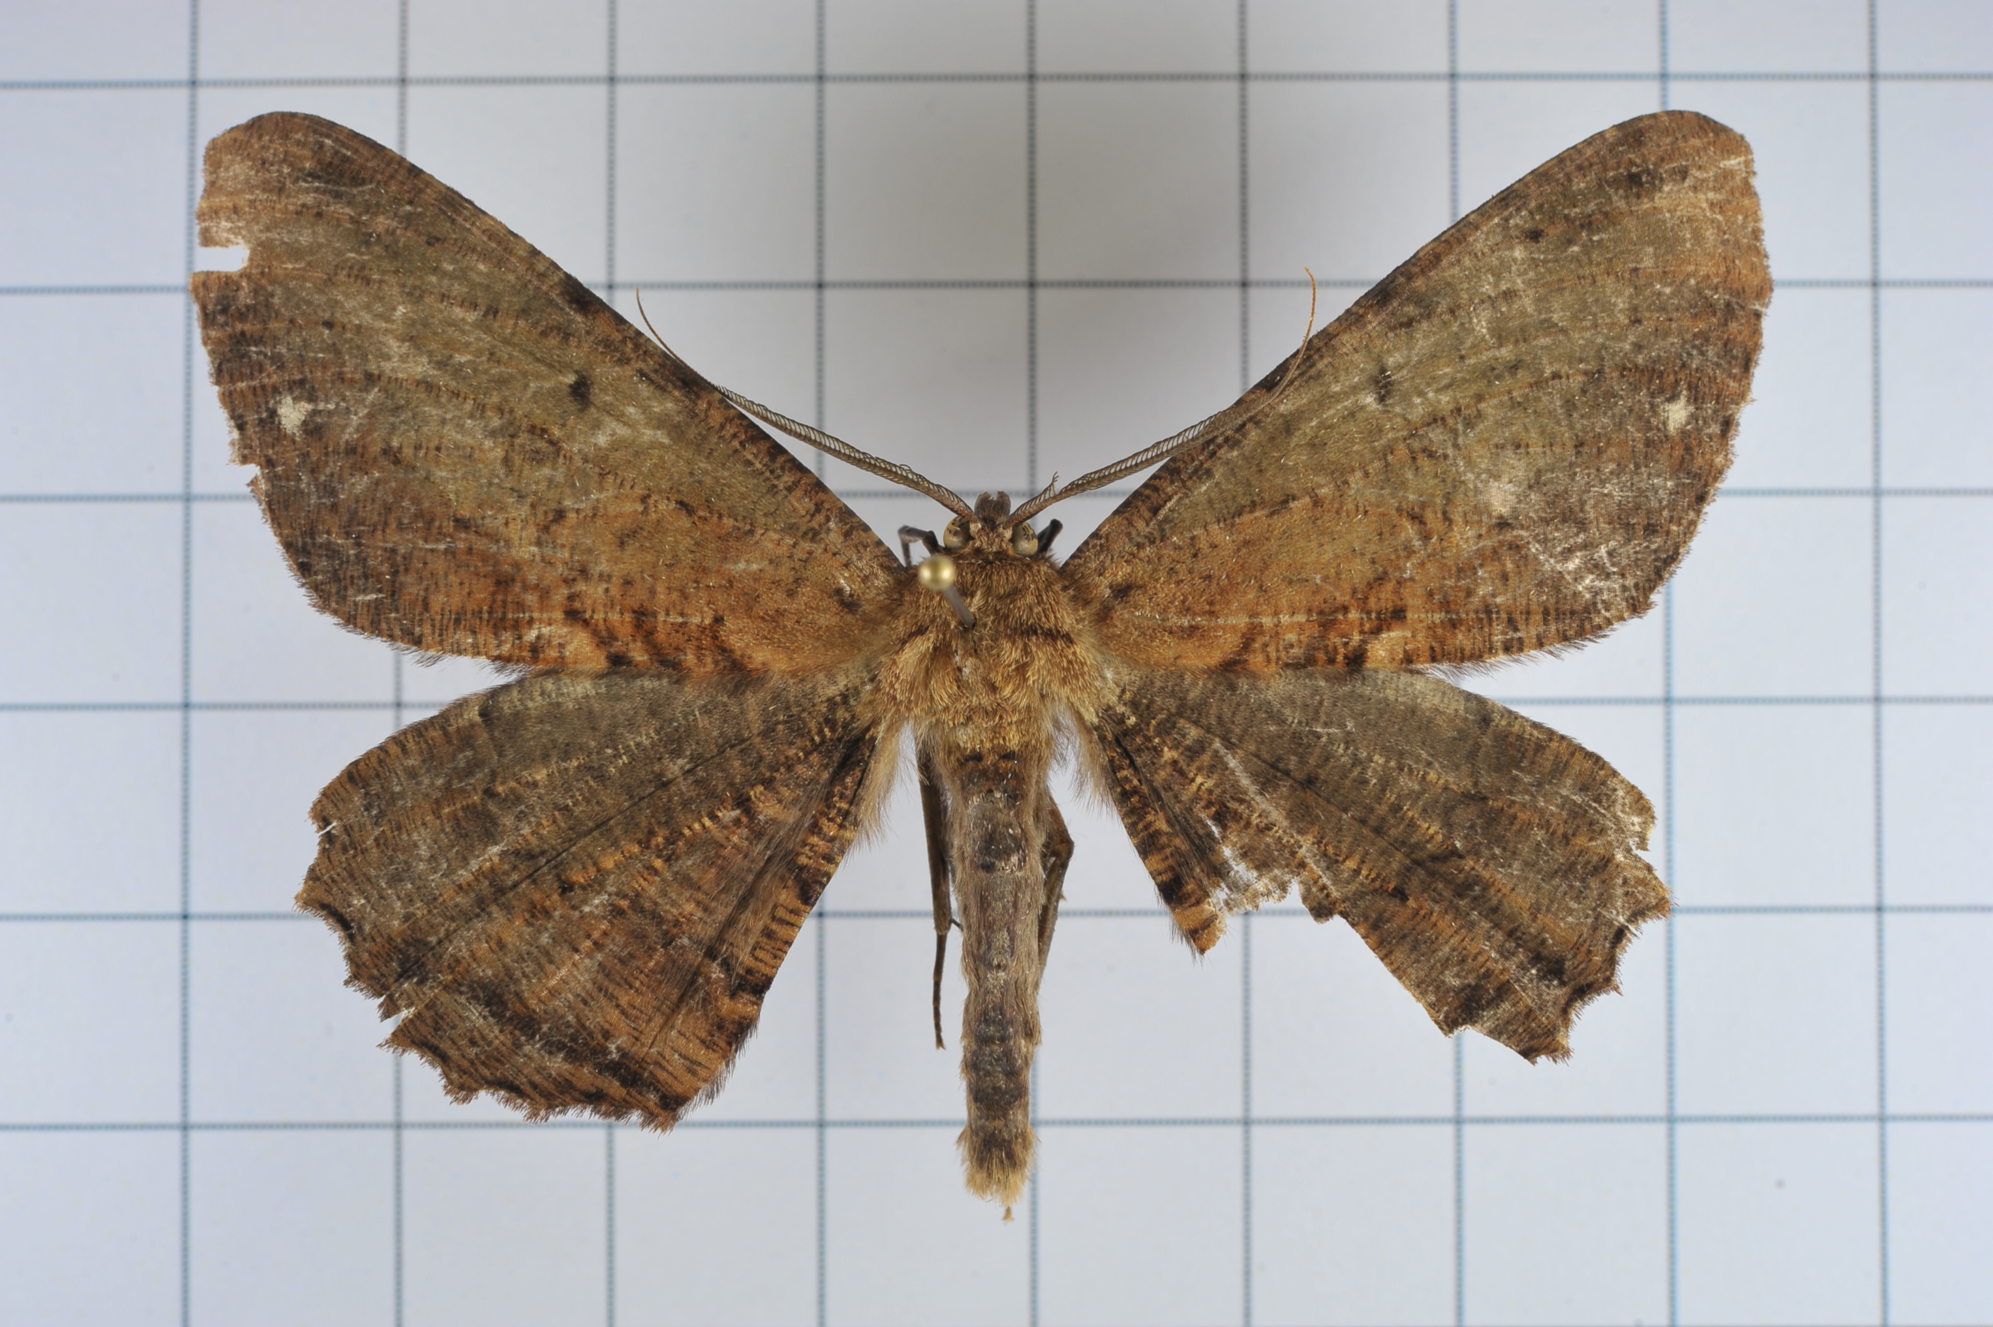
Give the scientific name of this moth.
Chorodna creataria
